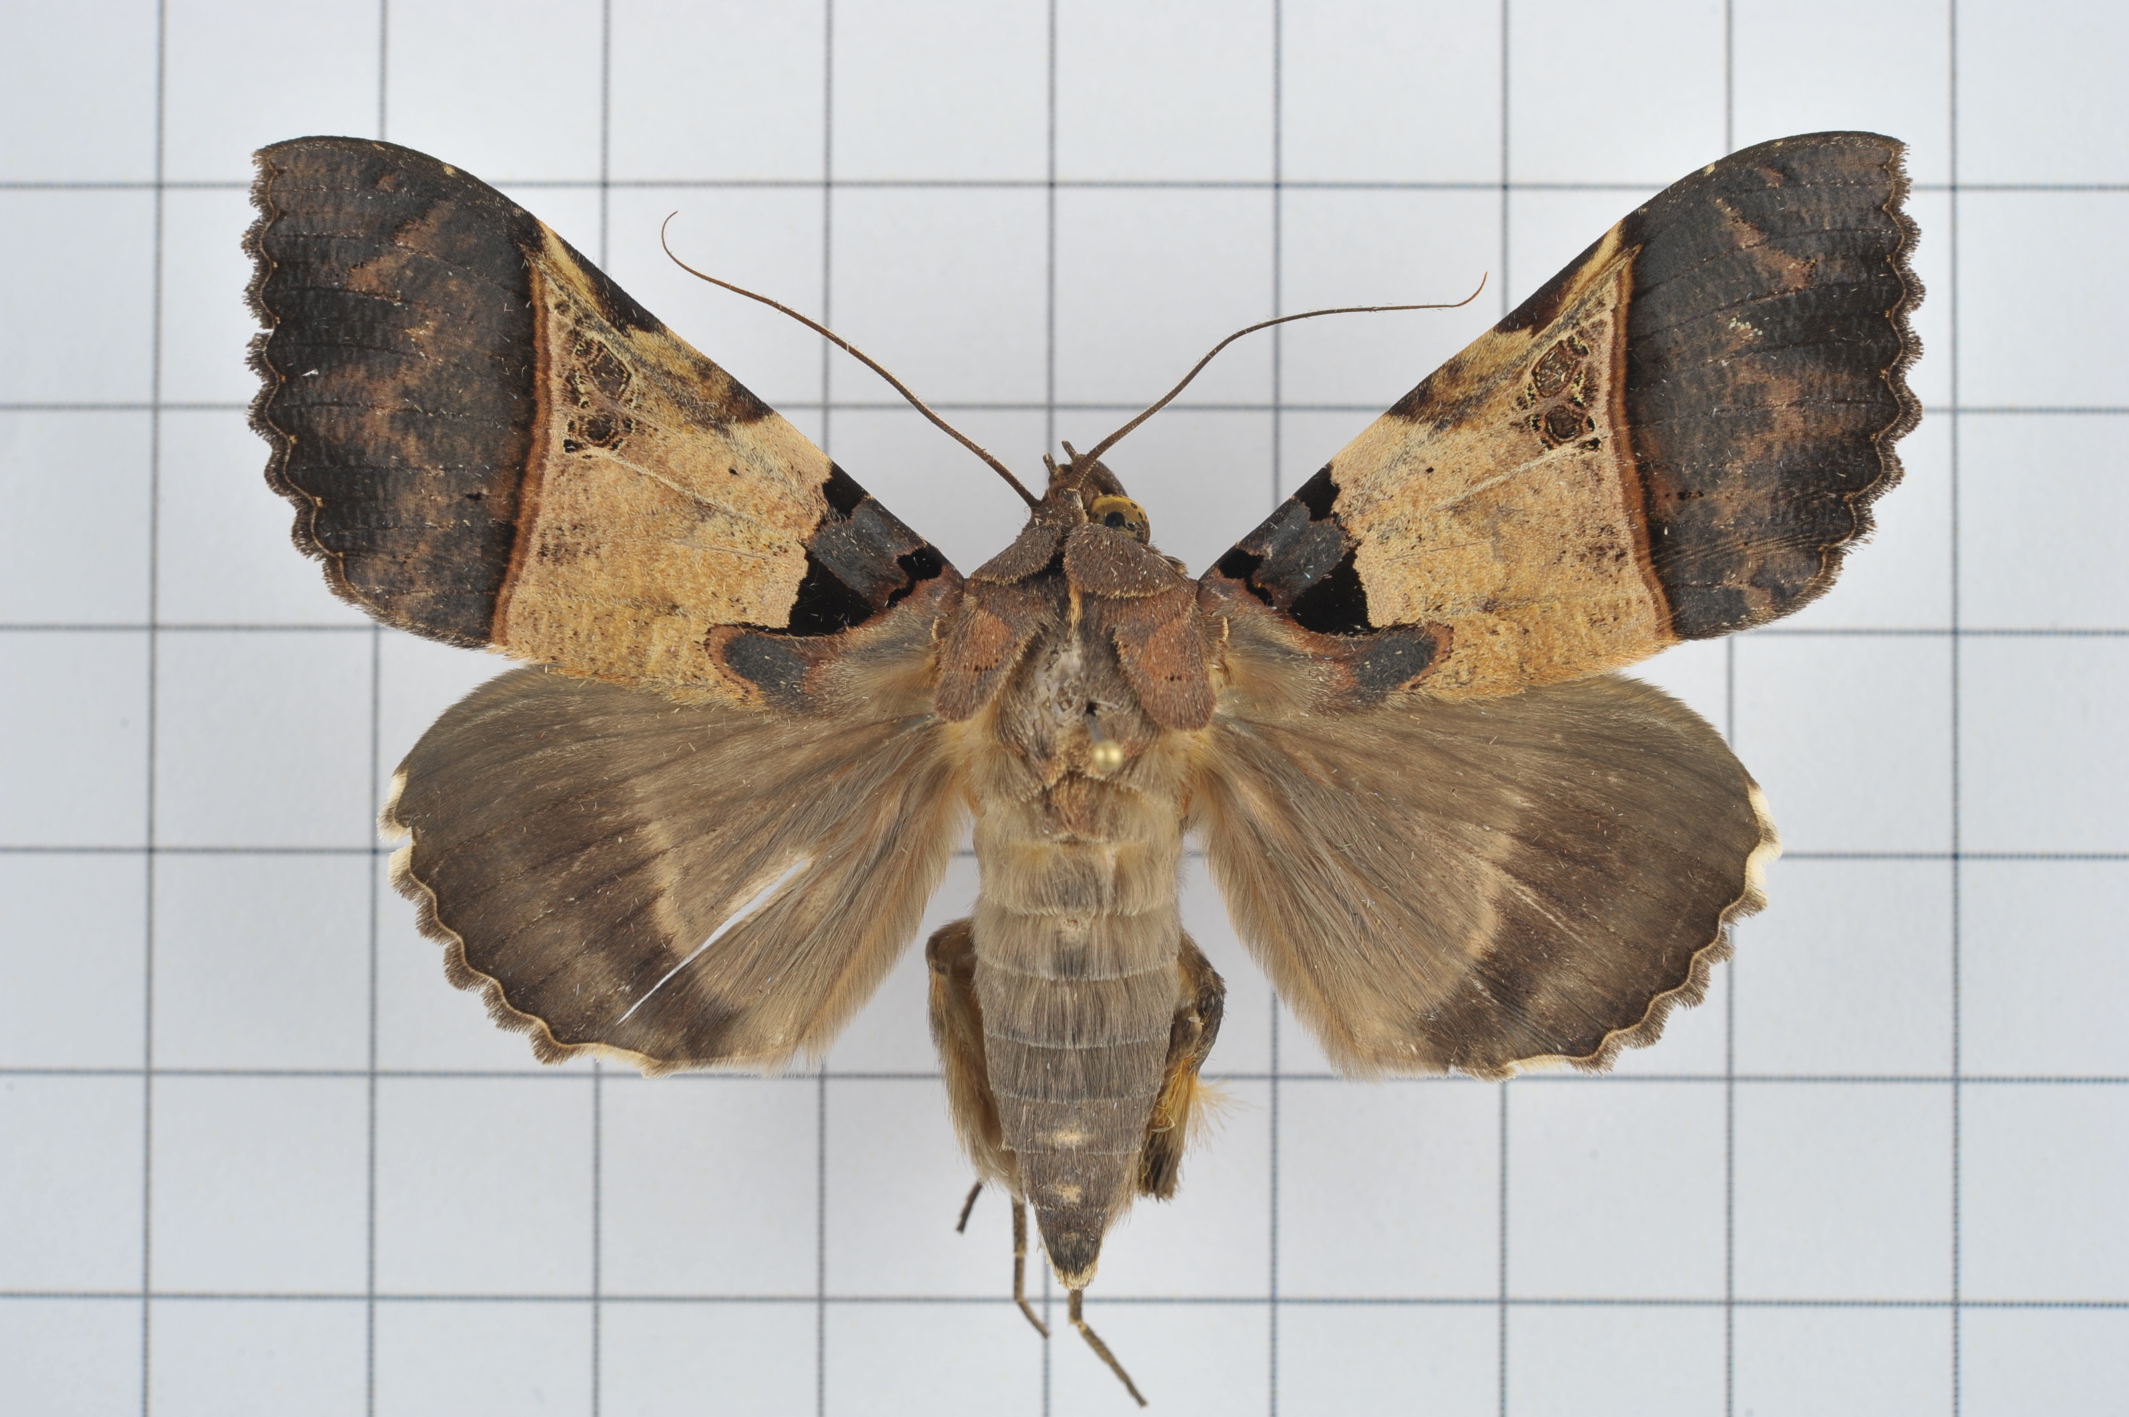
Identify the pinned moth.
Serrodes campana
